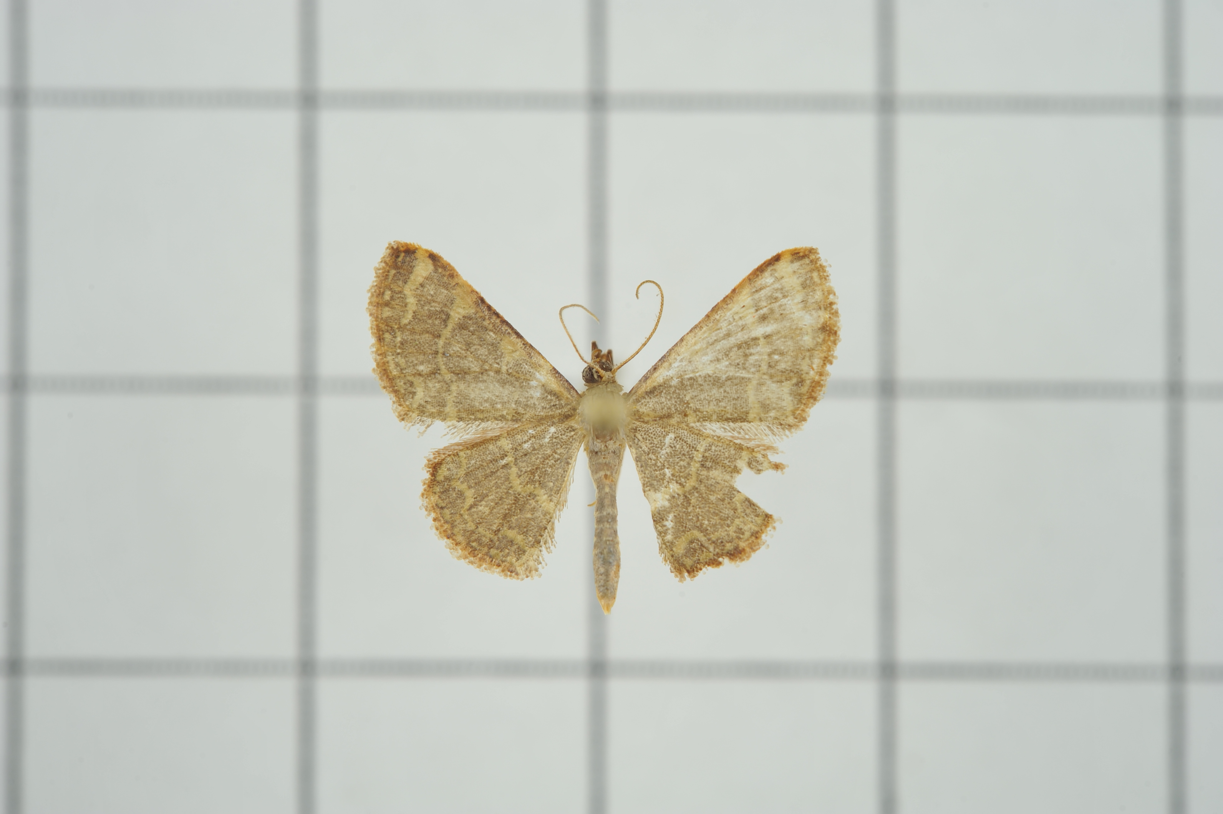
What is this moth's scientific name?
Lophophleps purpurea
